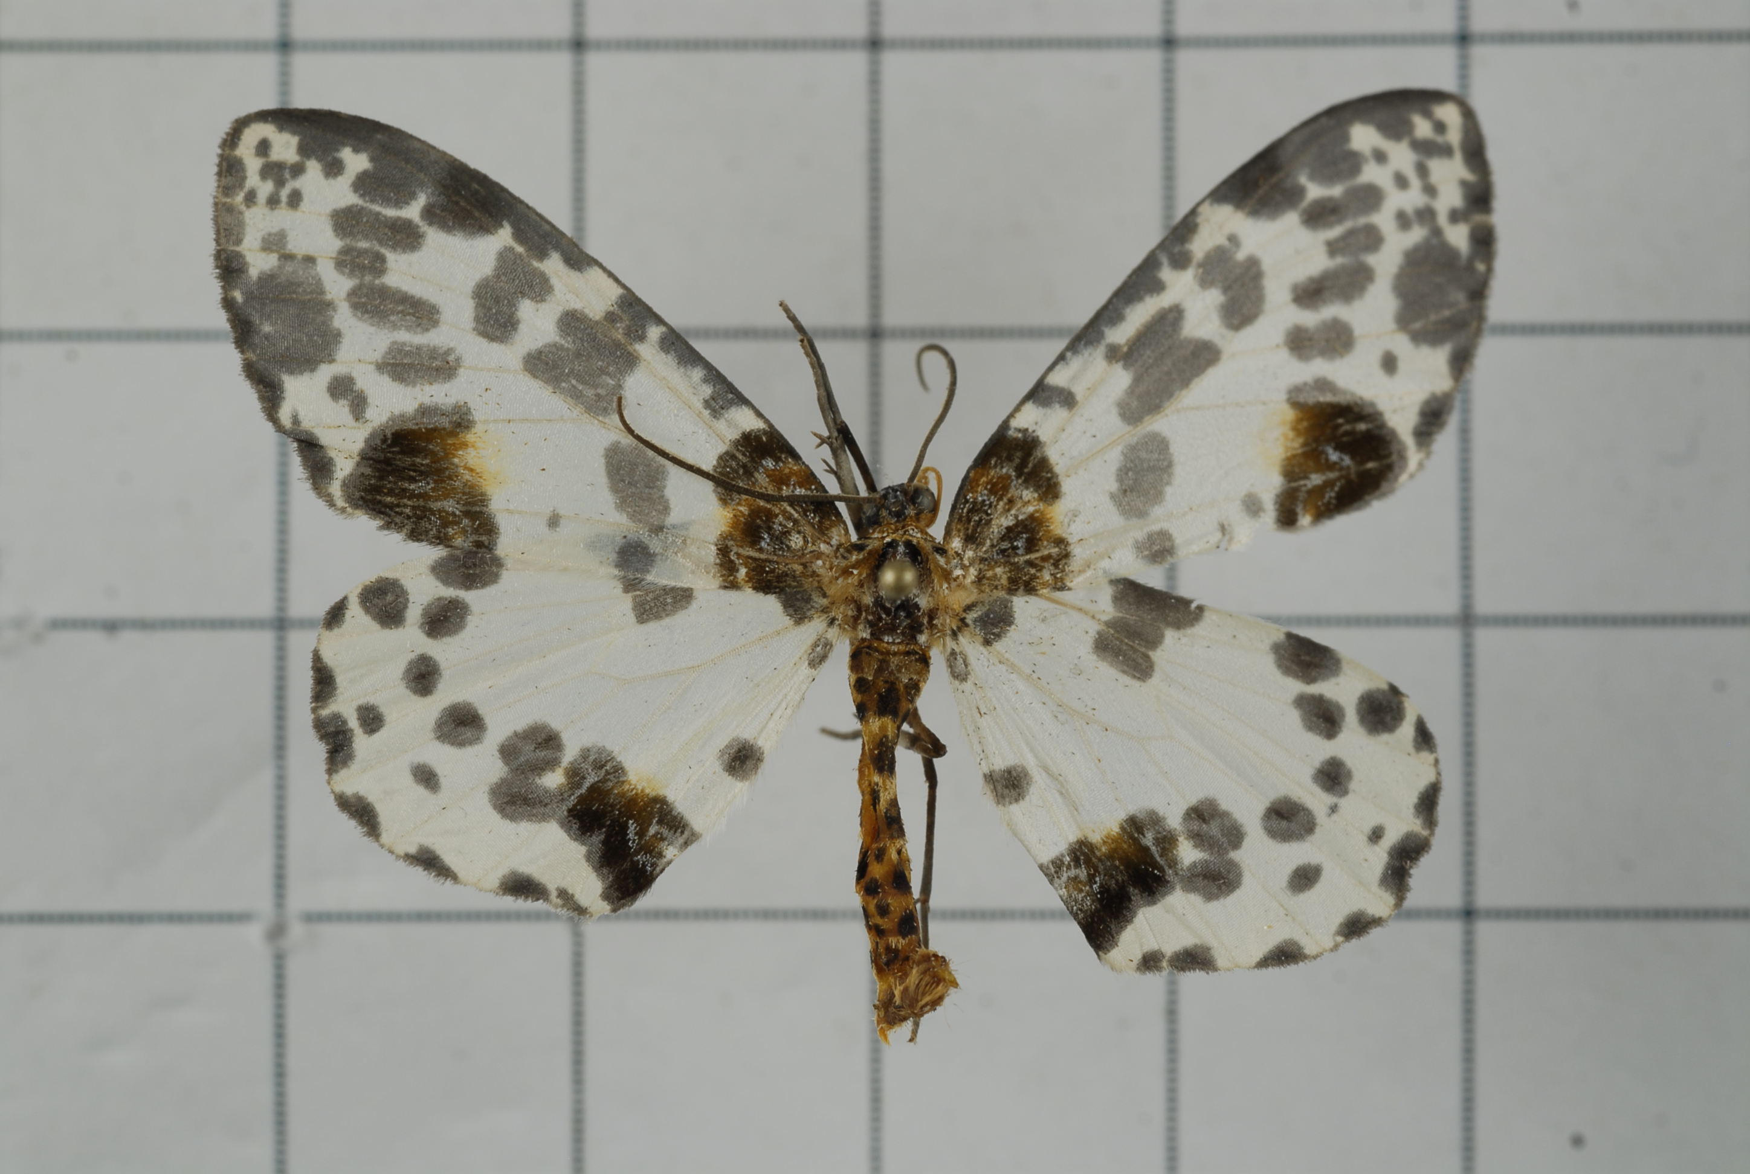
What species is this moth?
Abraxas formosilluminata
